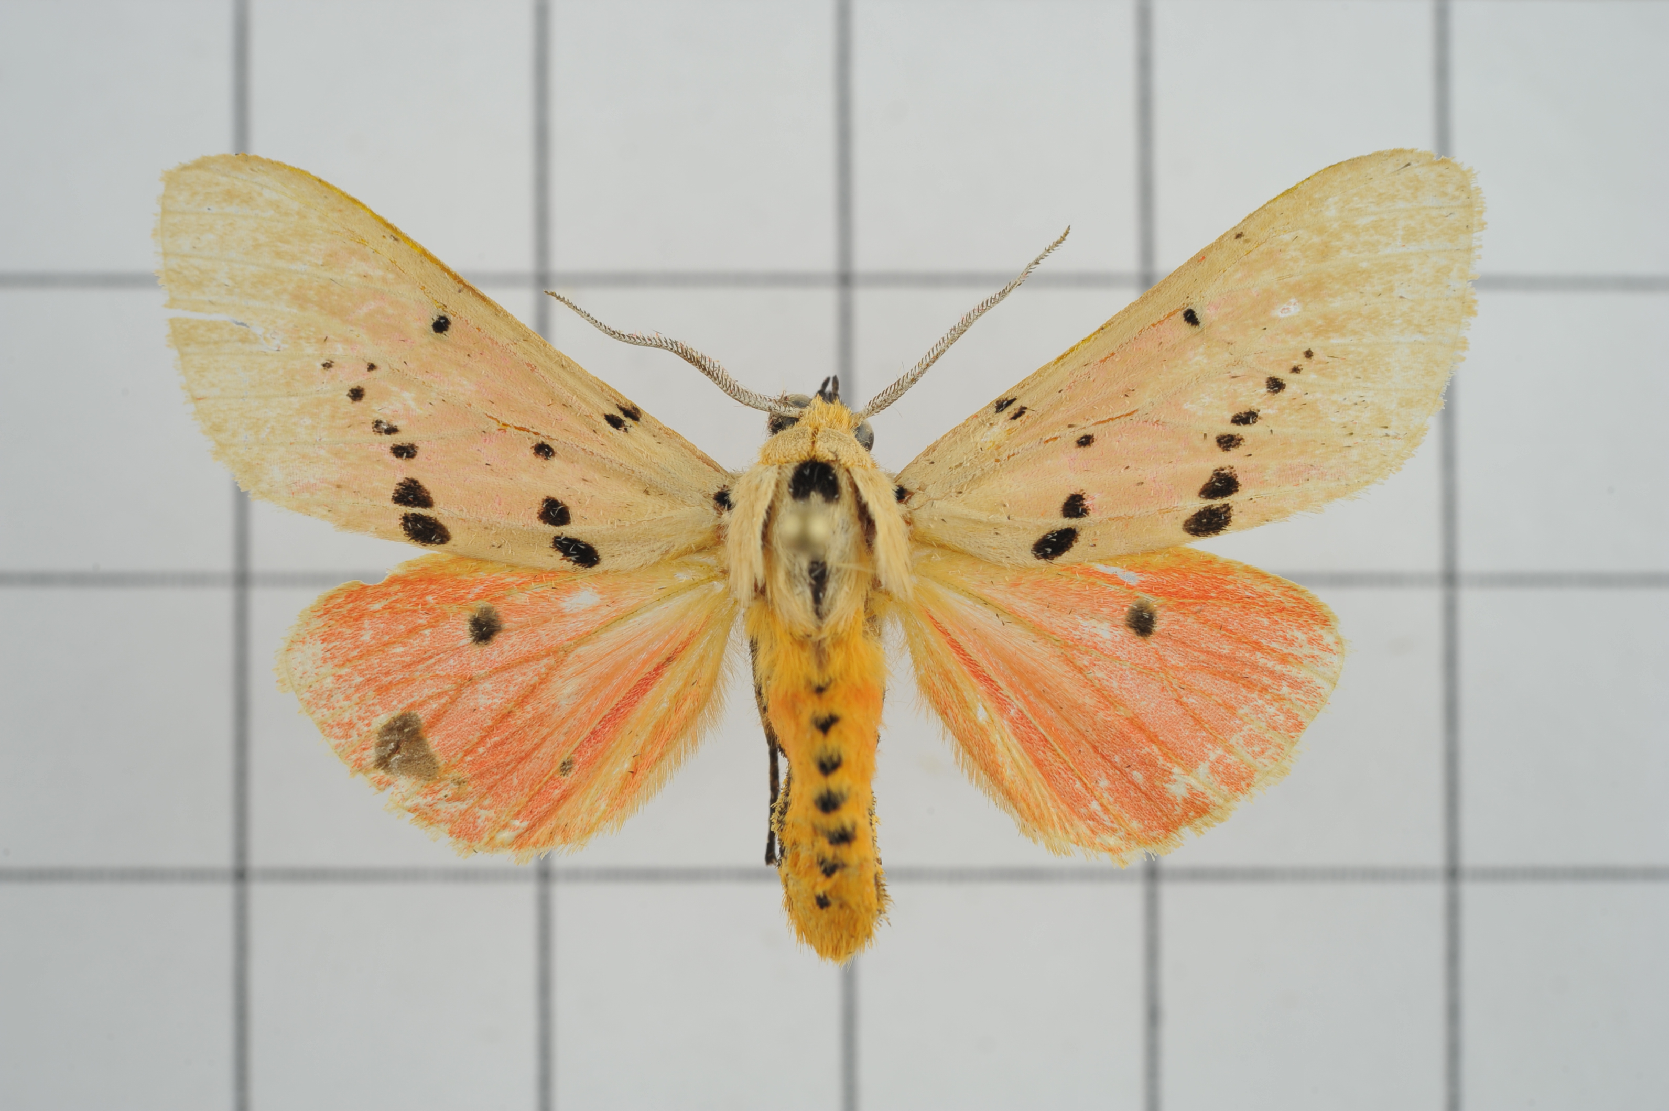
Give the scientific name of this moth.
Spilarctia postrubida
